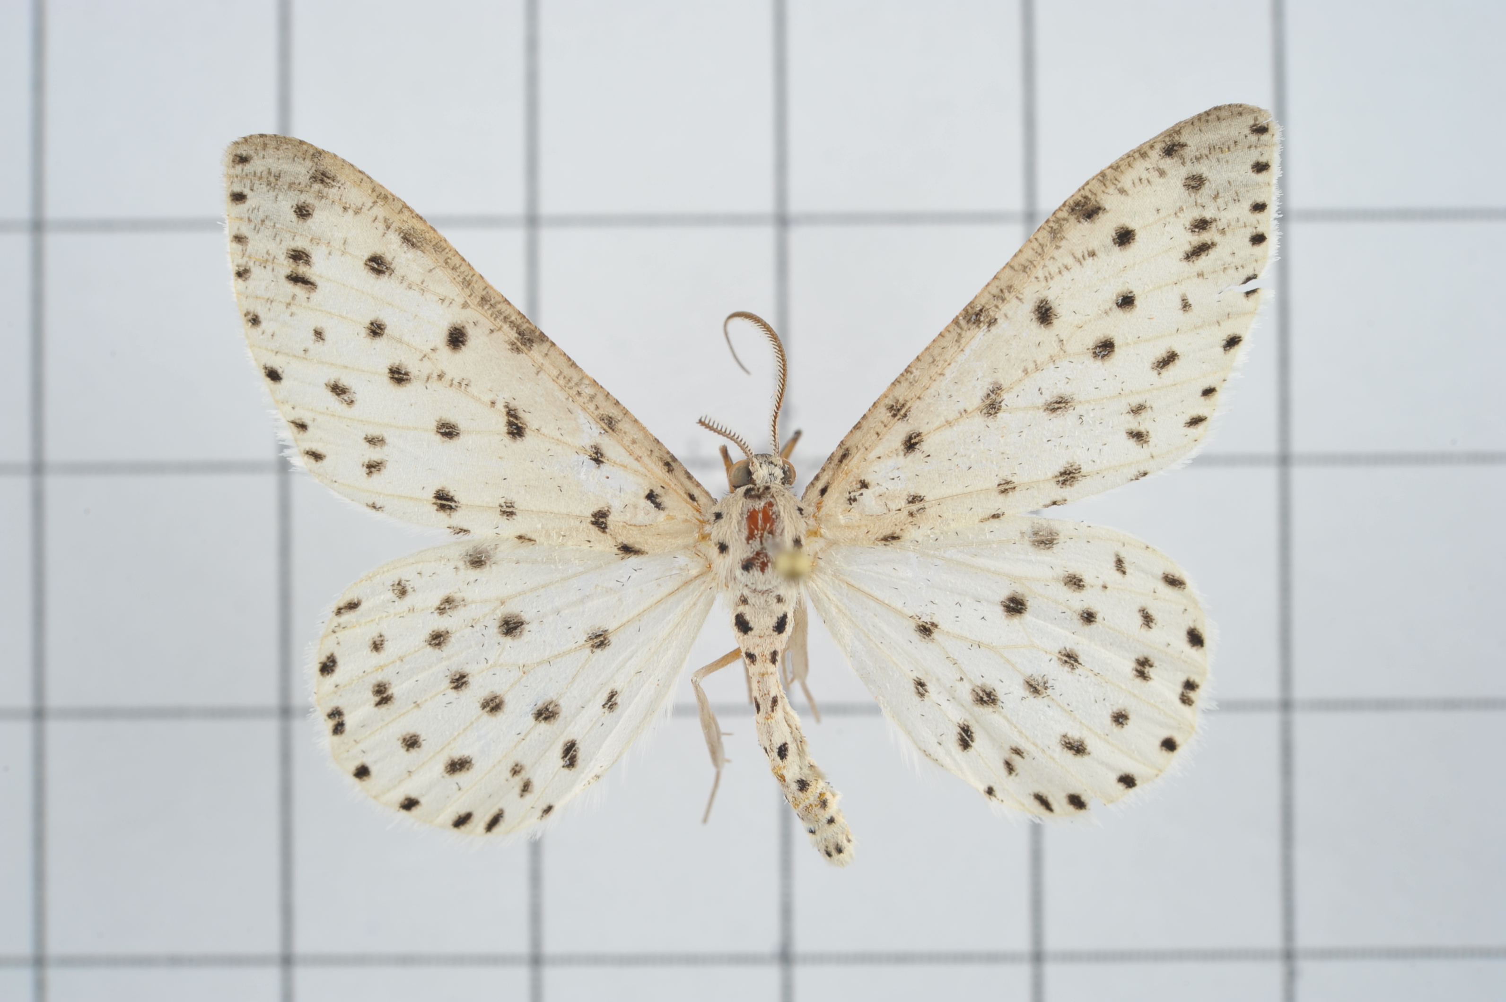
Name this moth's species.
Xenoplia trivialis
